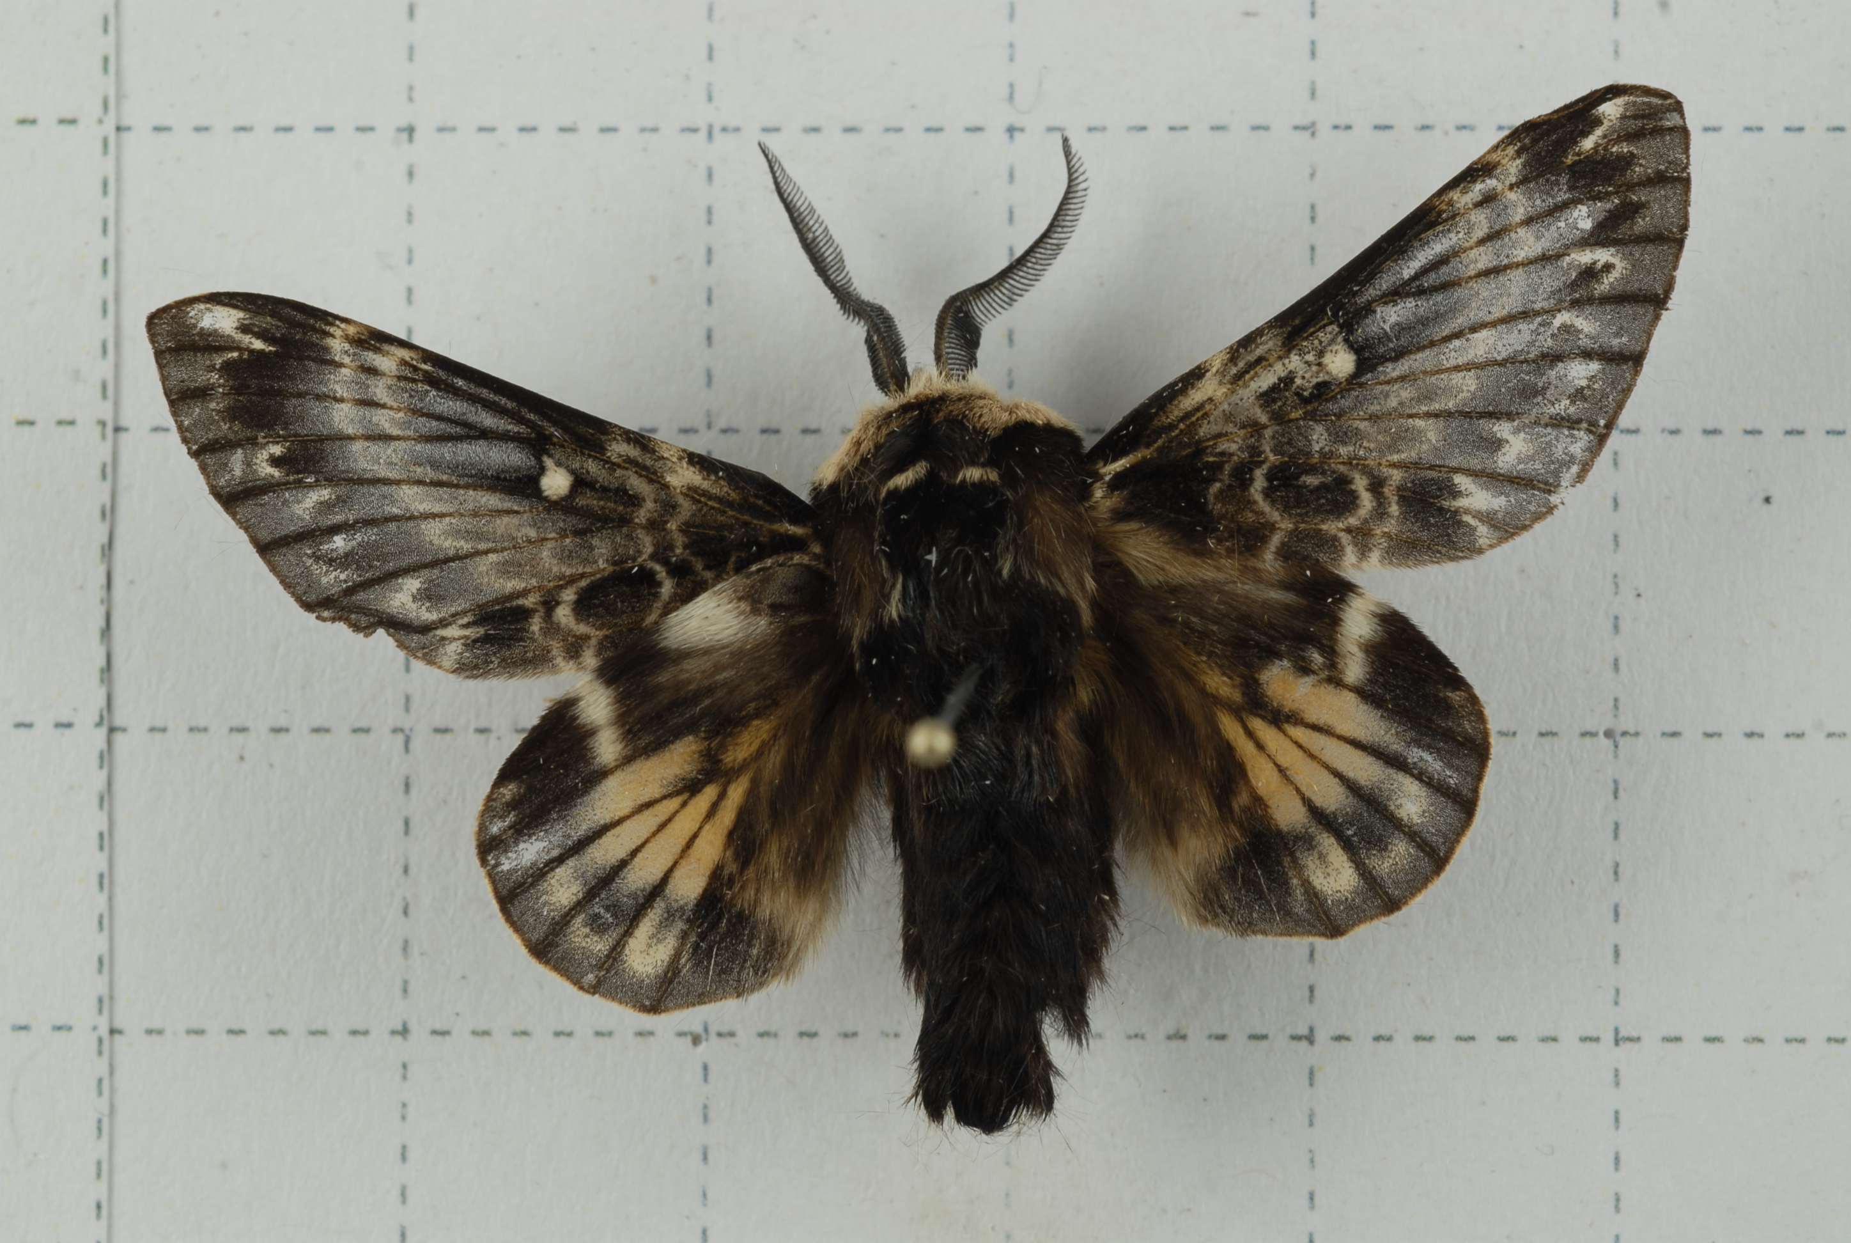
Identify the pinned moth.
Pyrosis ni
